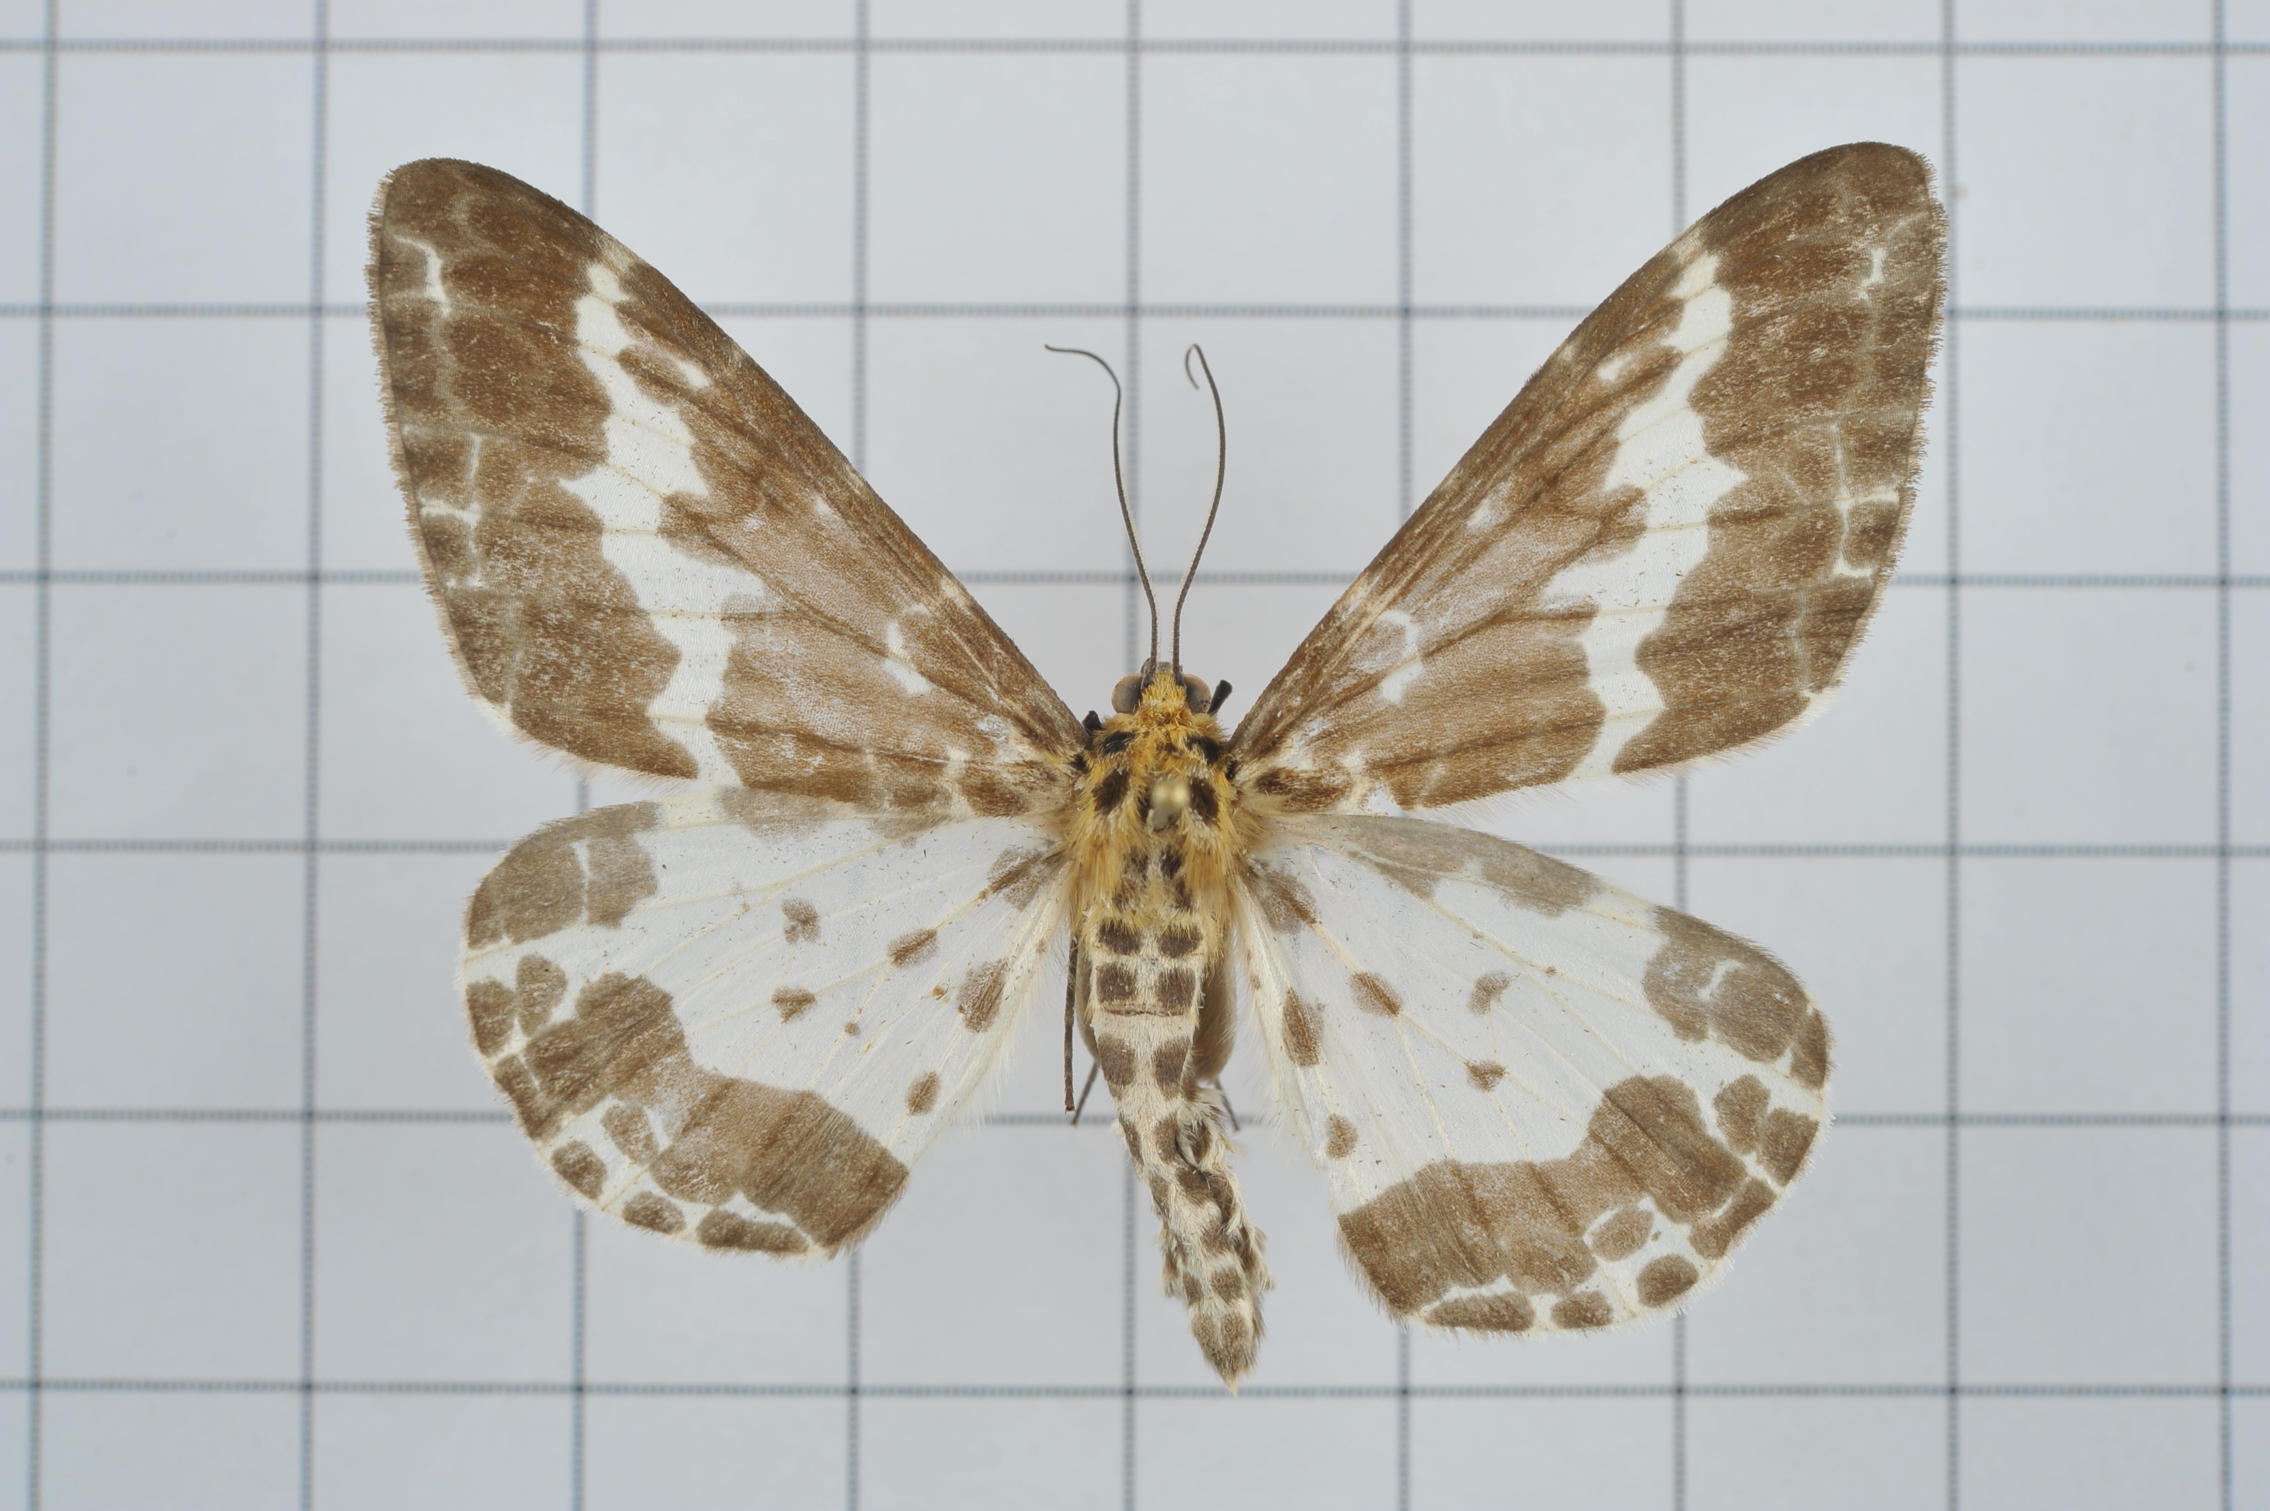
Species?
Pogonopygia pavida pavida
